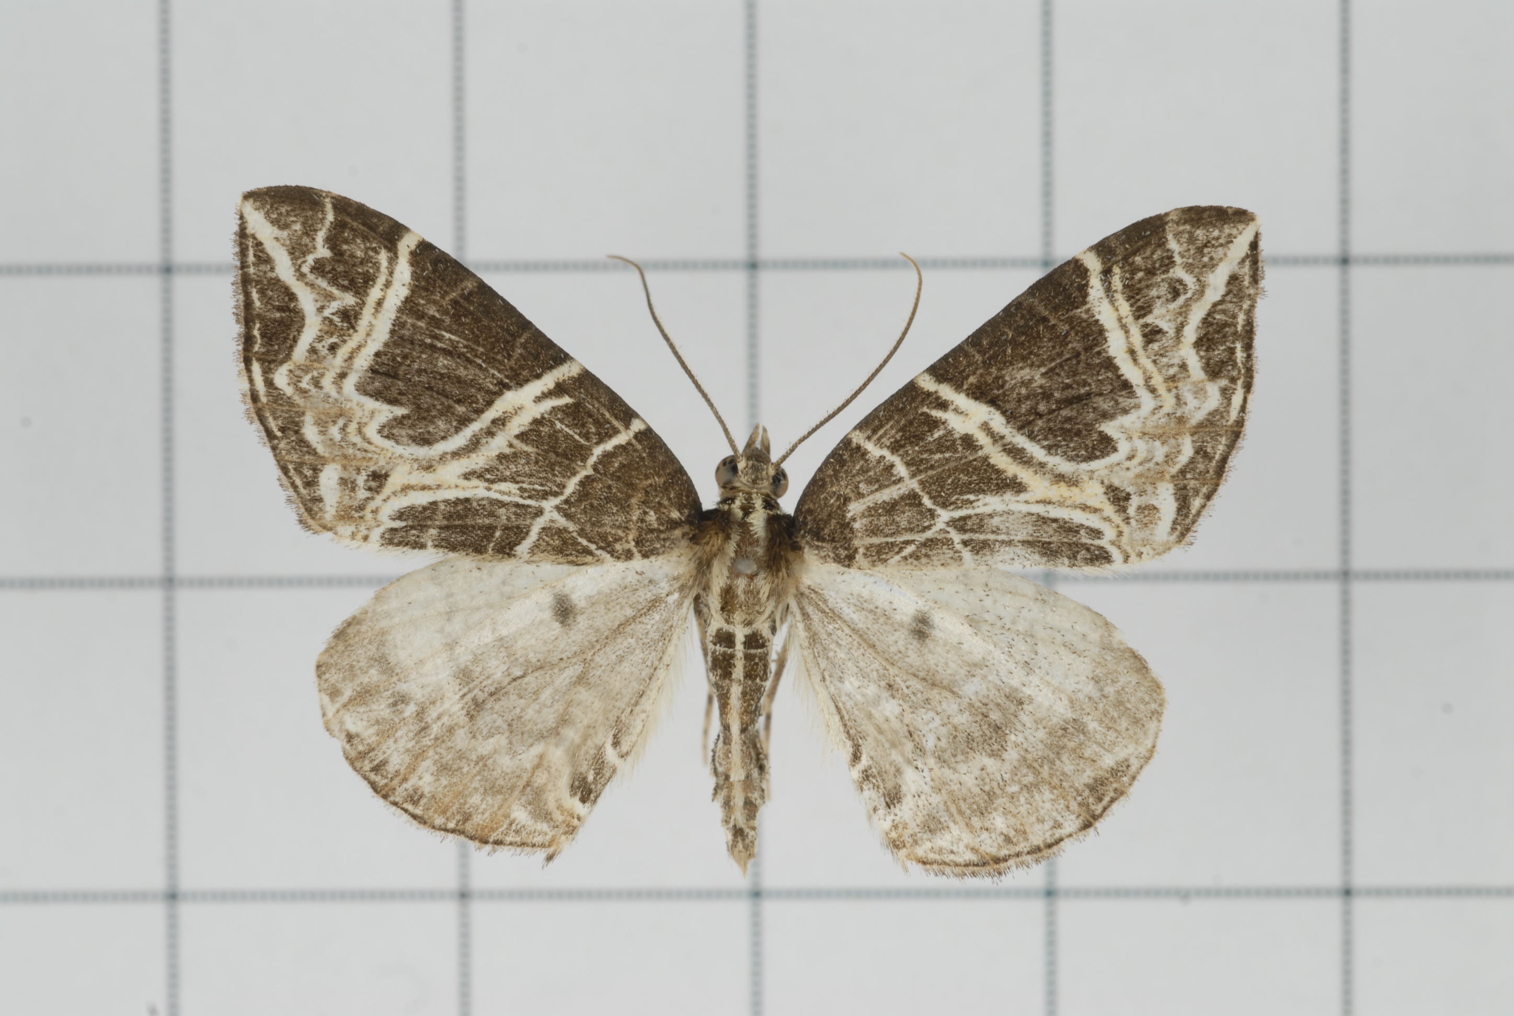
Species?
Ecliptopera delecta
